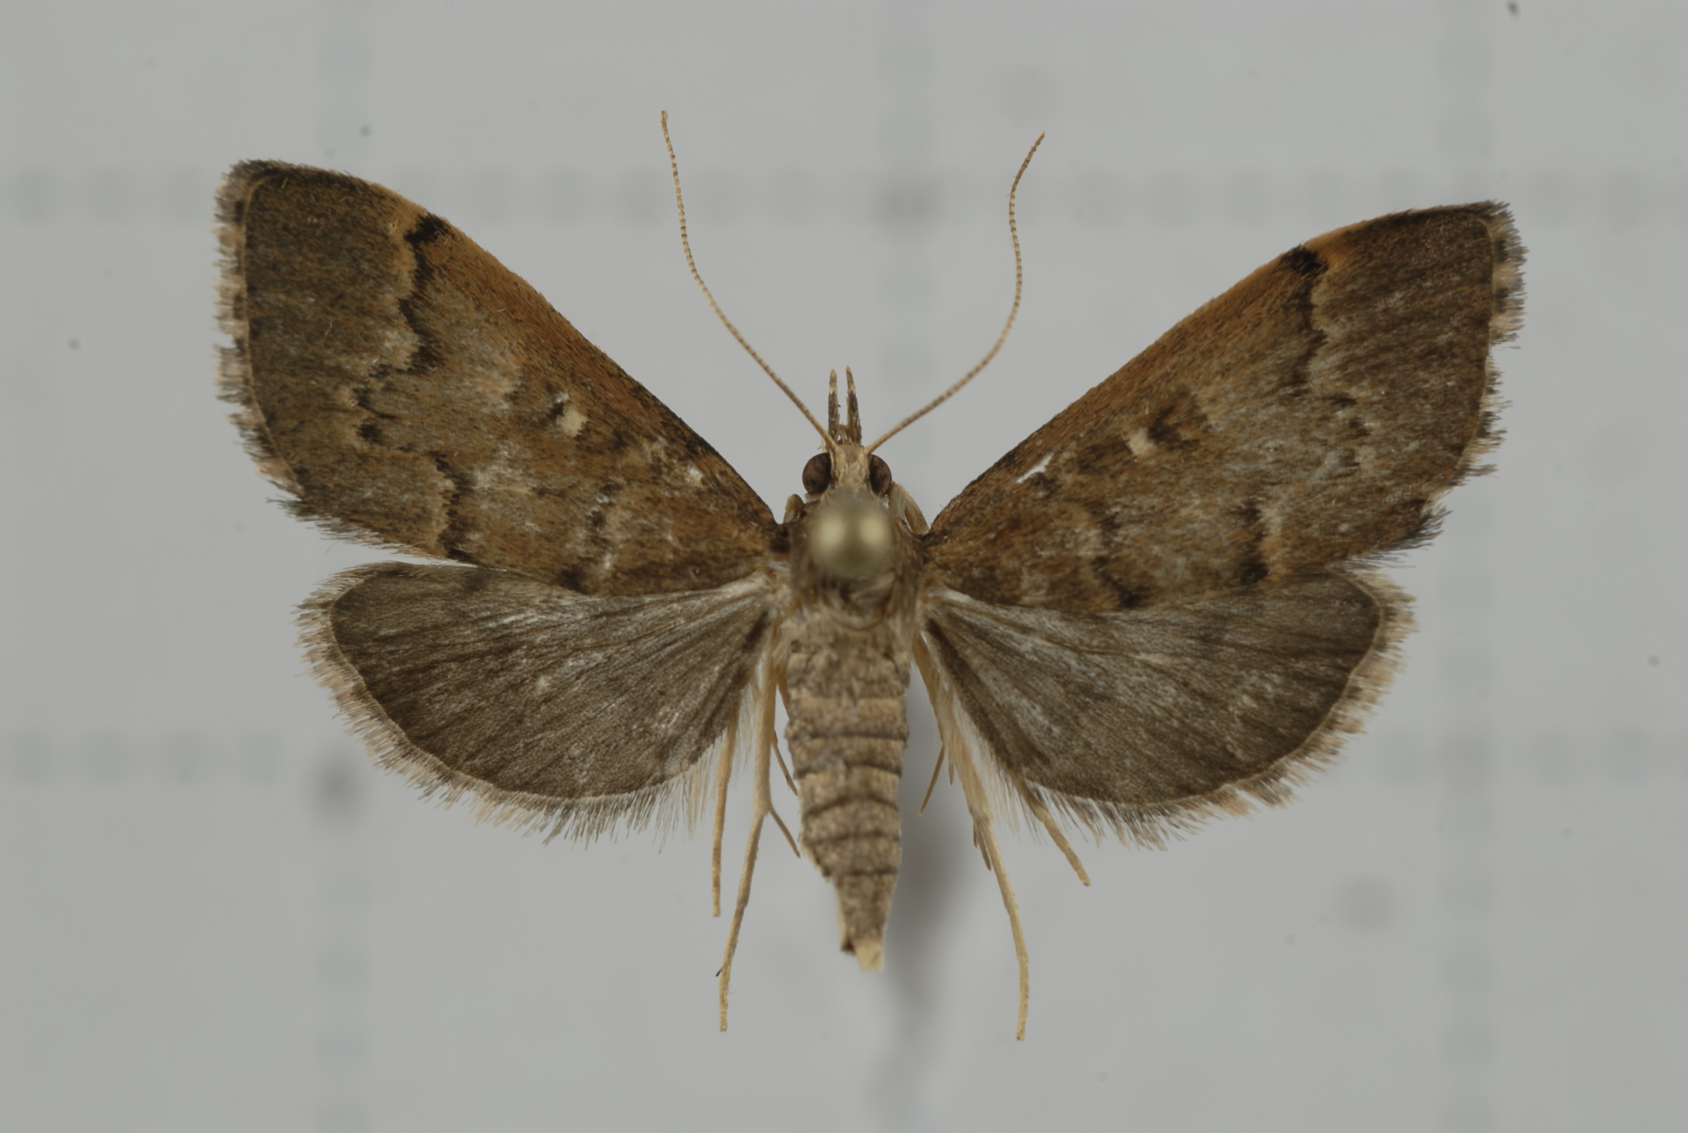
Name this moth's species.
Camptomastix hisbonalis
